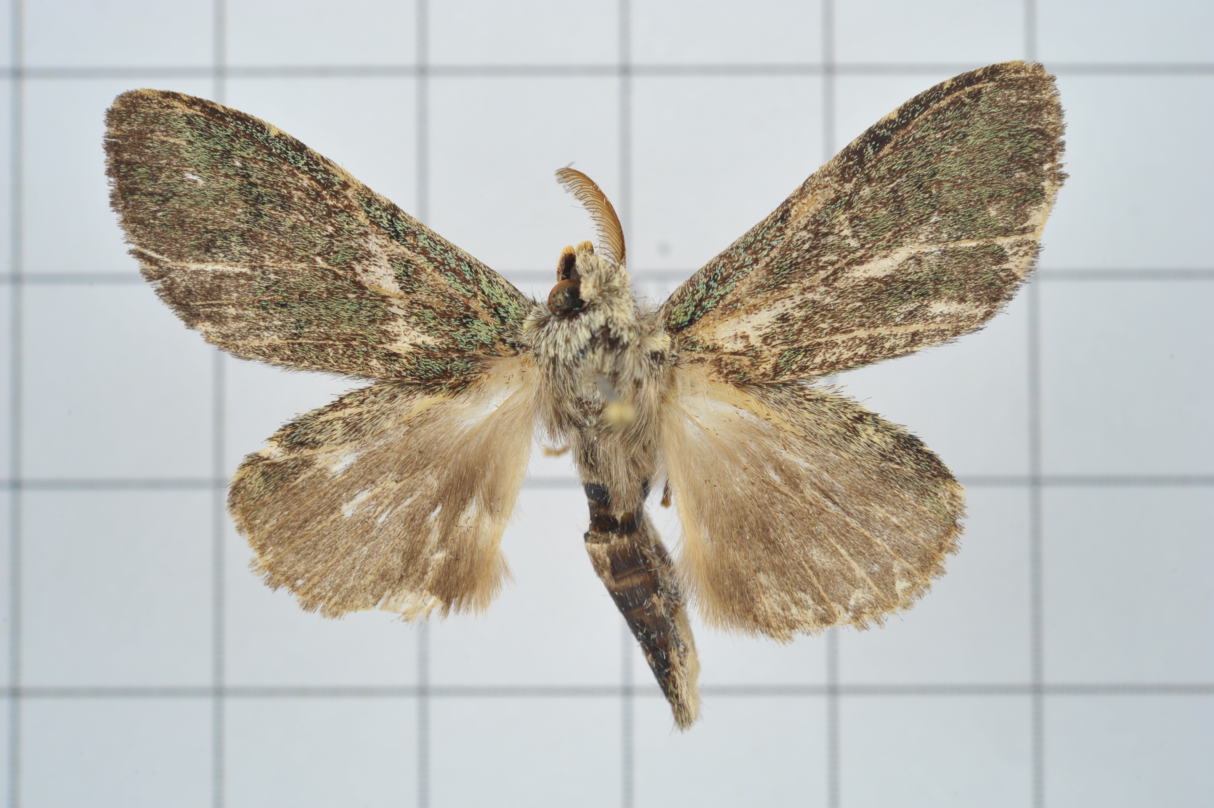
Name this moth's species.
Syntypistis cyanea cyanea
